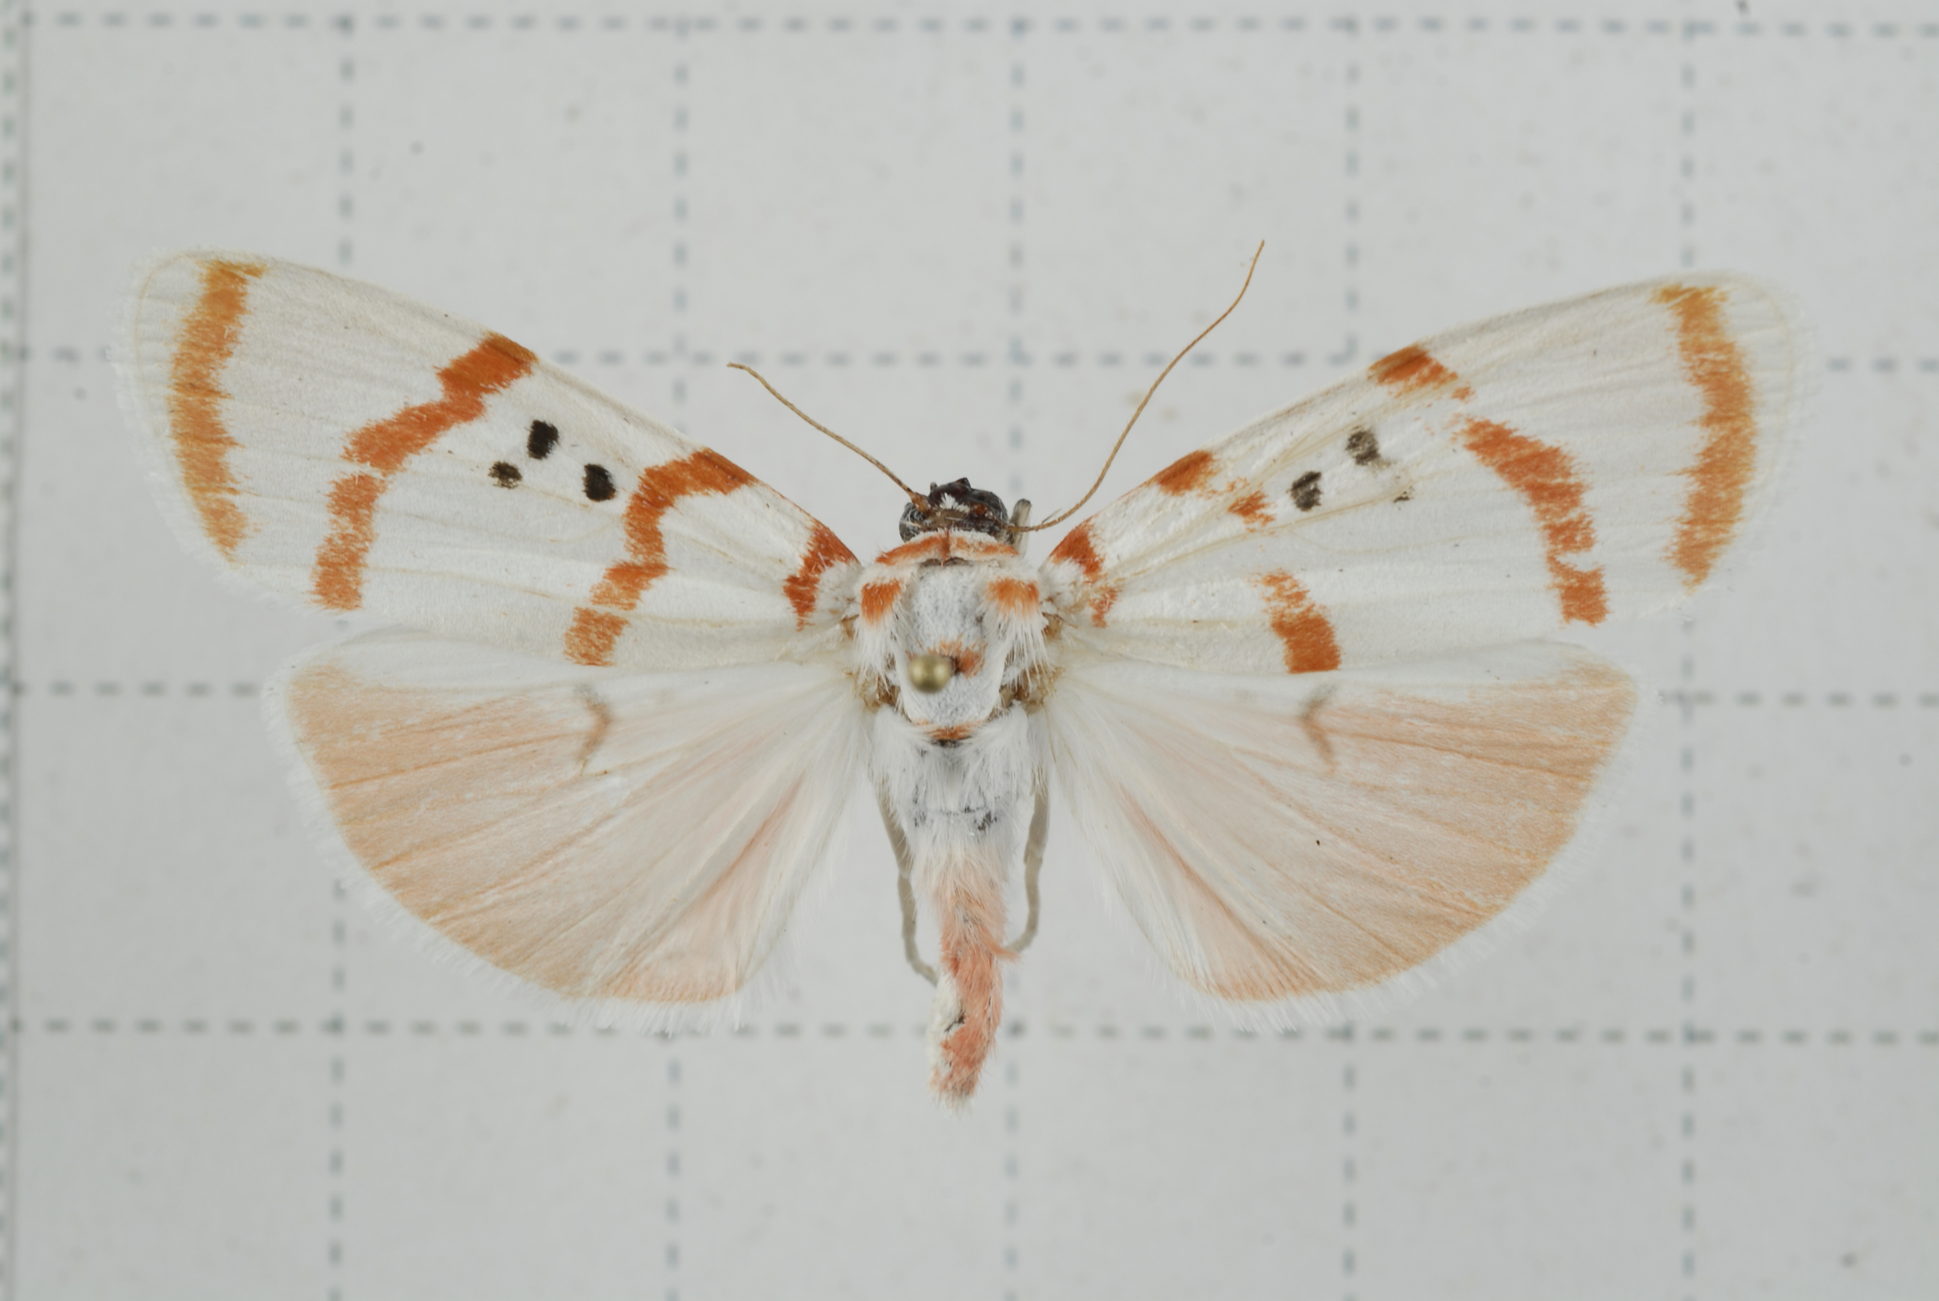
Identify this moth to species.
Cyana subalba
